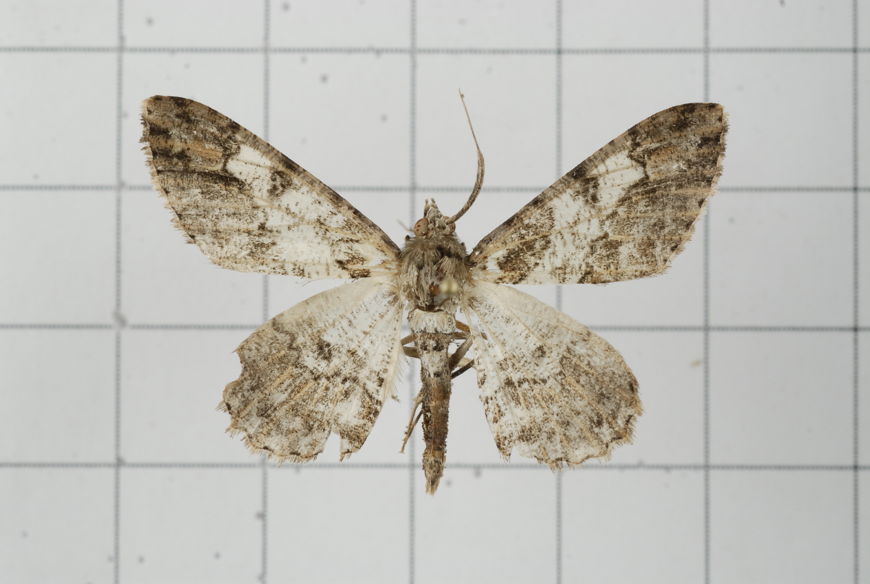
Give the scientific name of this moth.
Cleora fraterna
